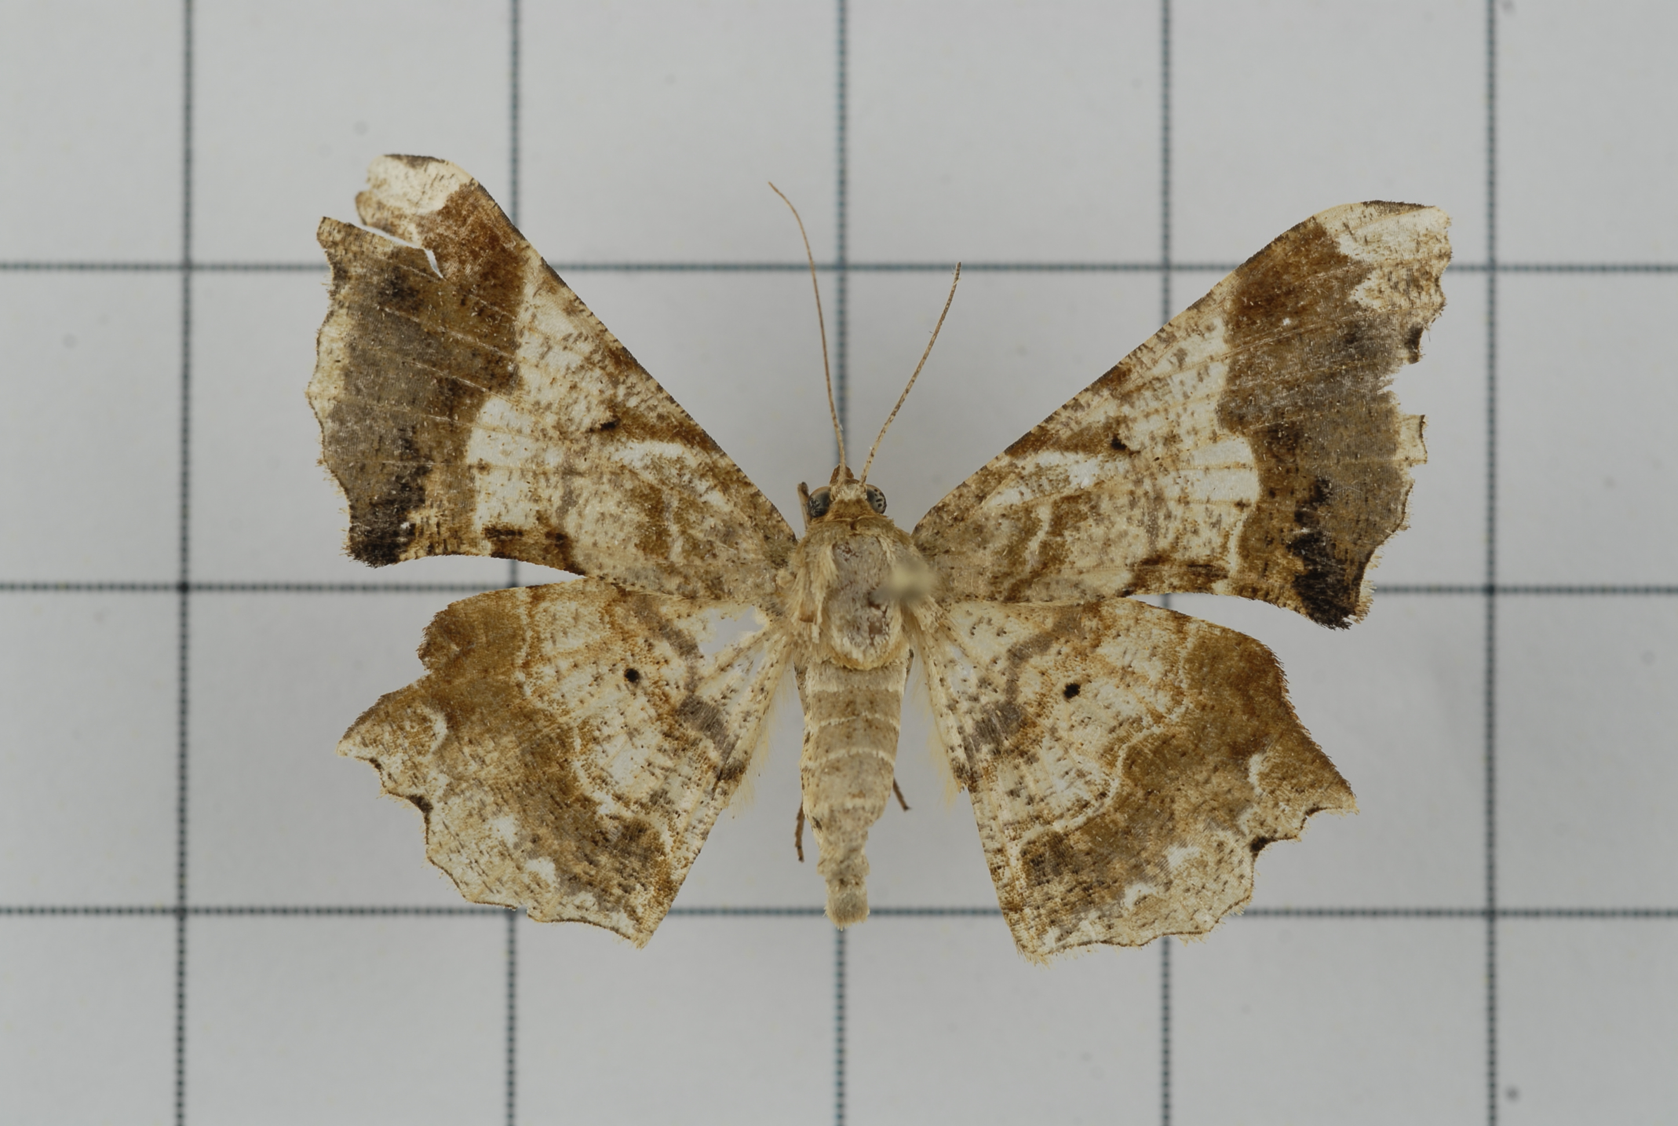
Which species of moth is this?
Krananda oliveomarginata
